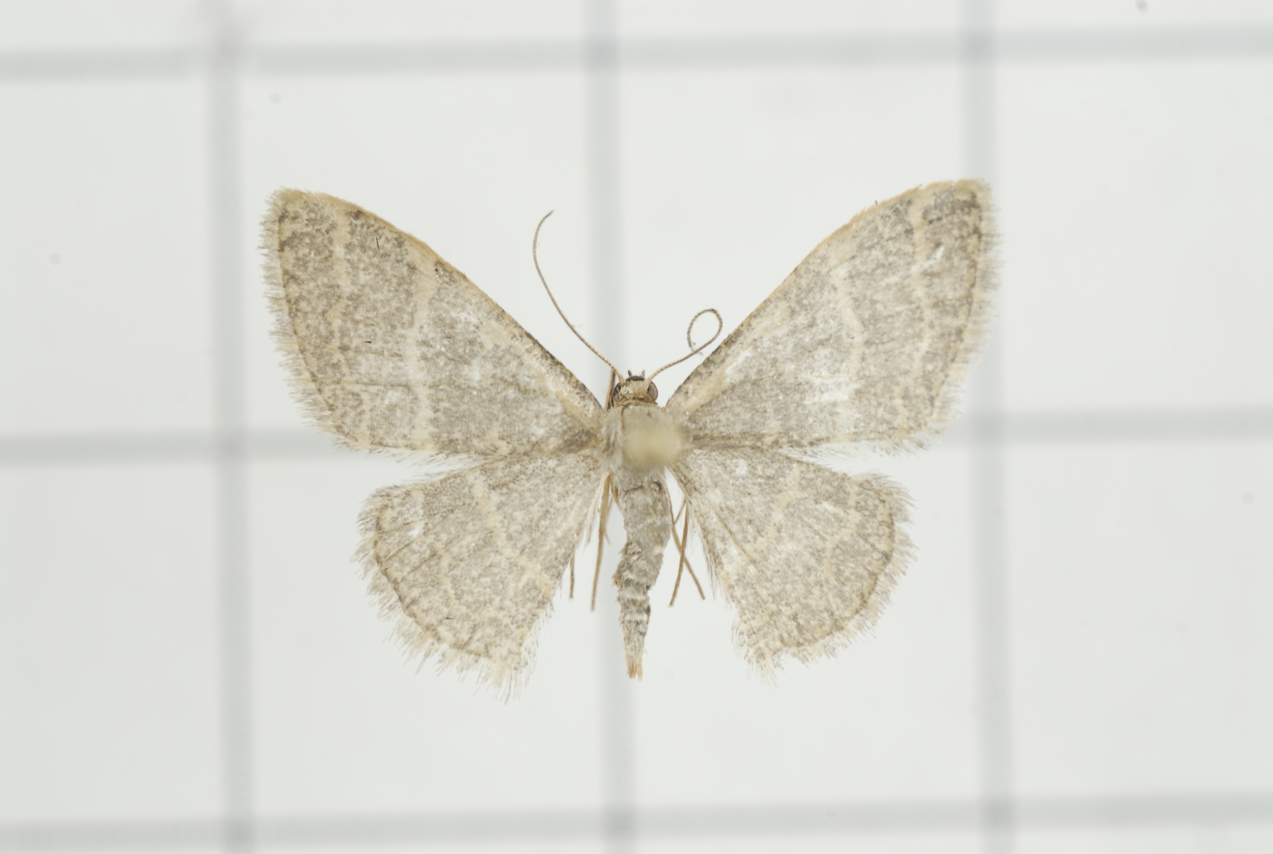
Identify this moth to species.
Lophophleps purpurea
